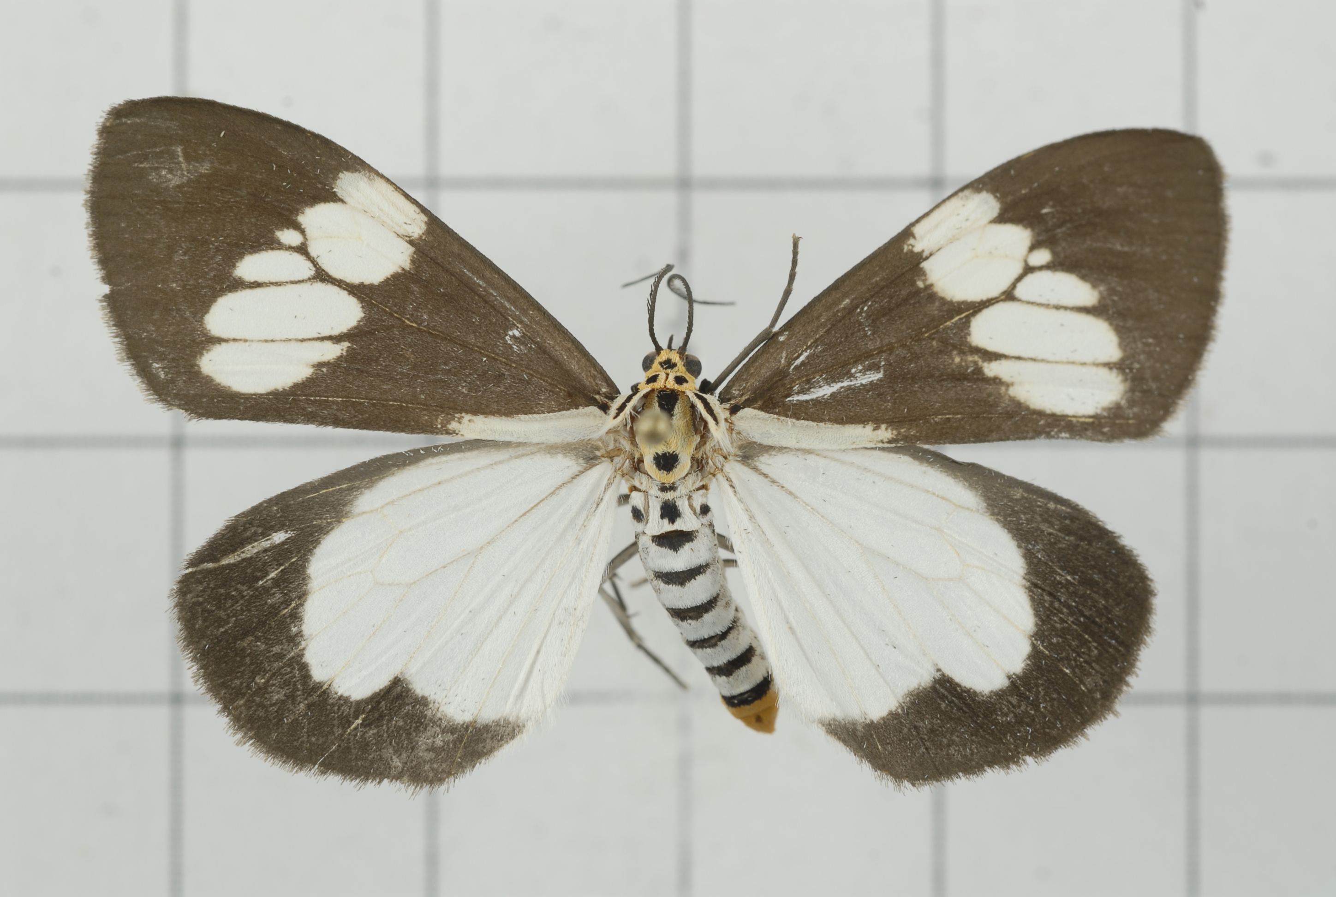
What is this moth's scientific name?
Nyctemera lacticinia
